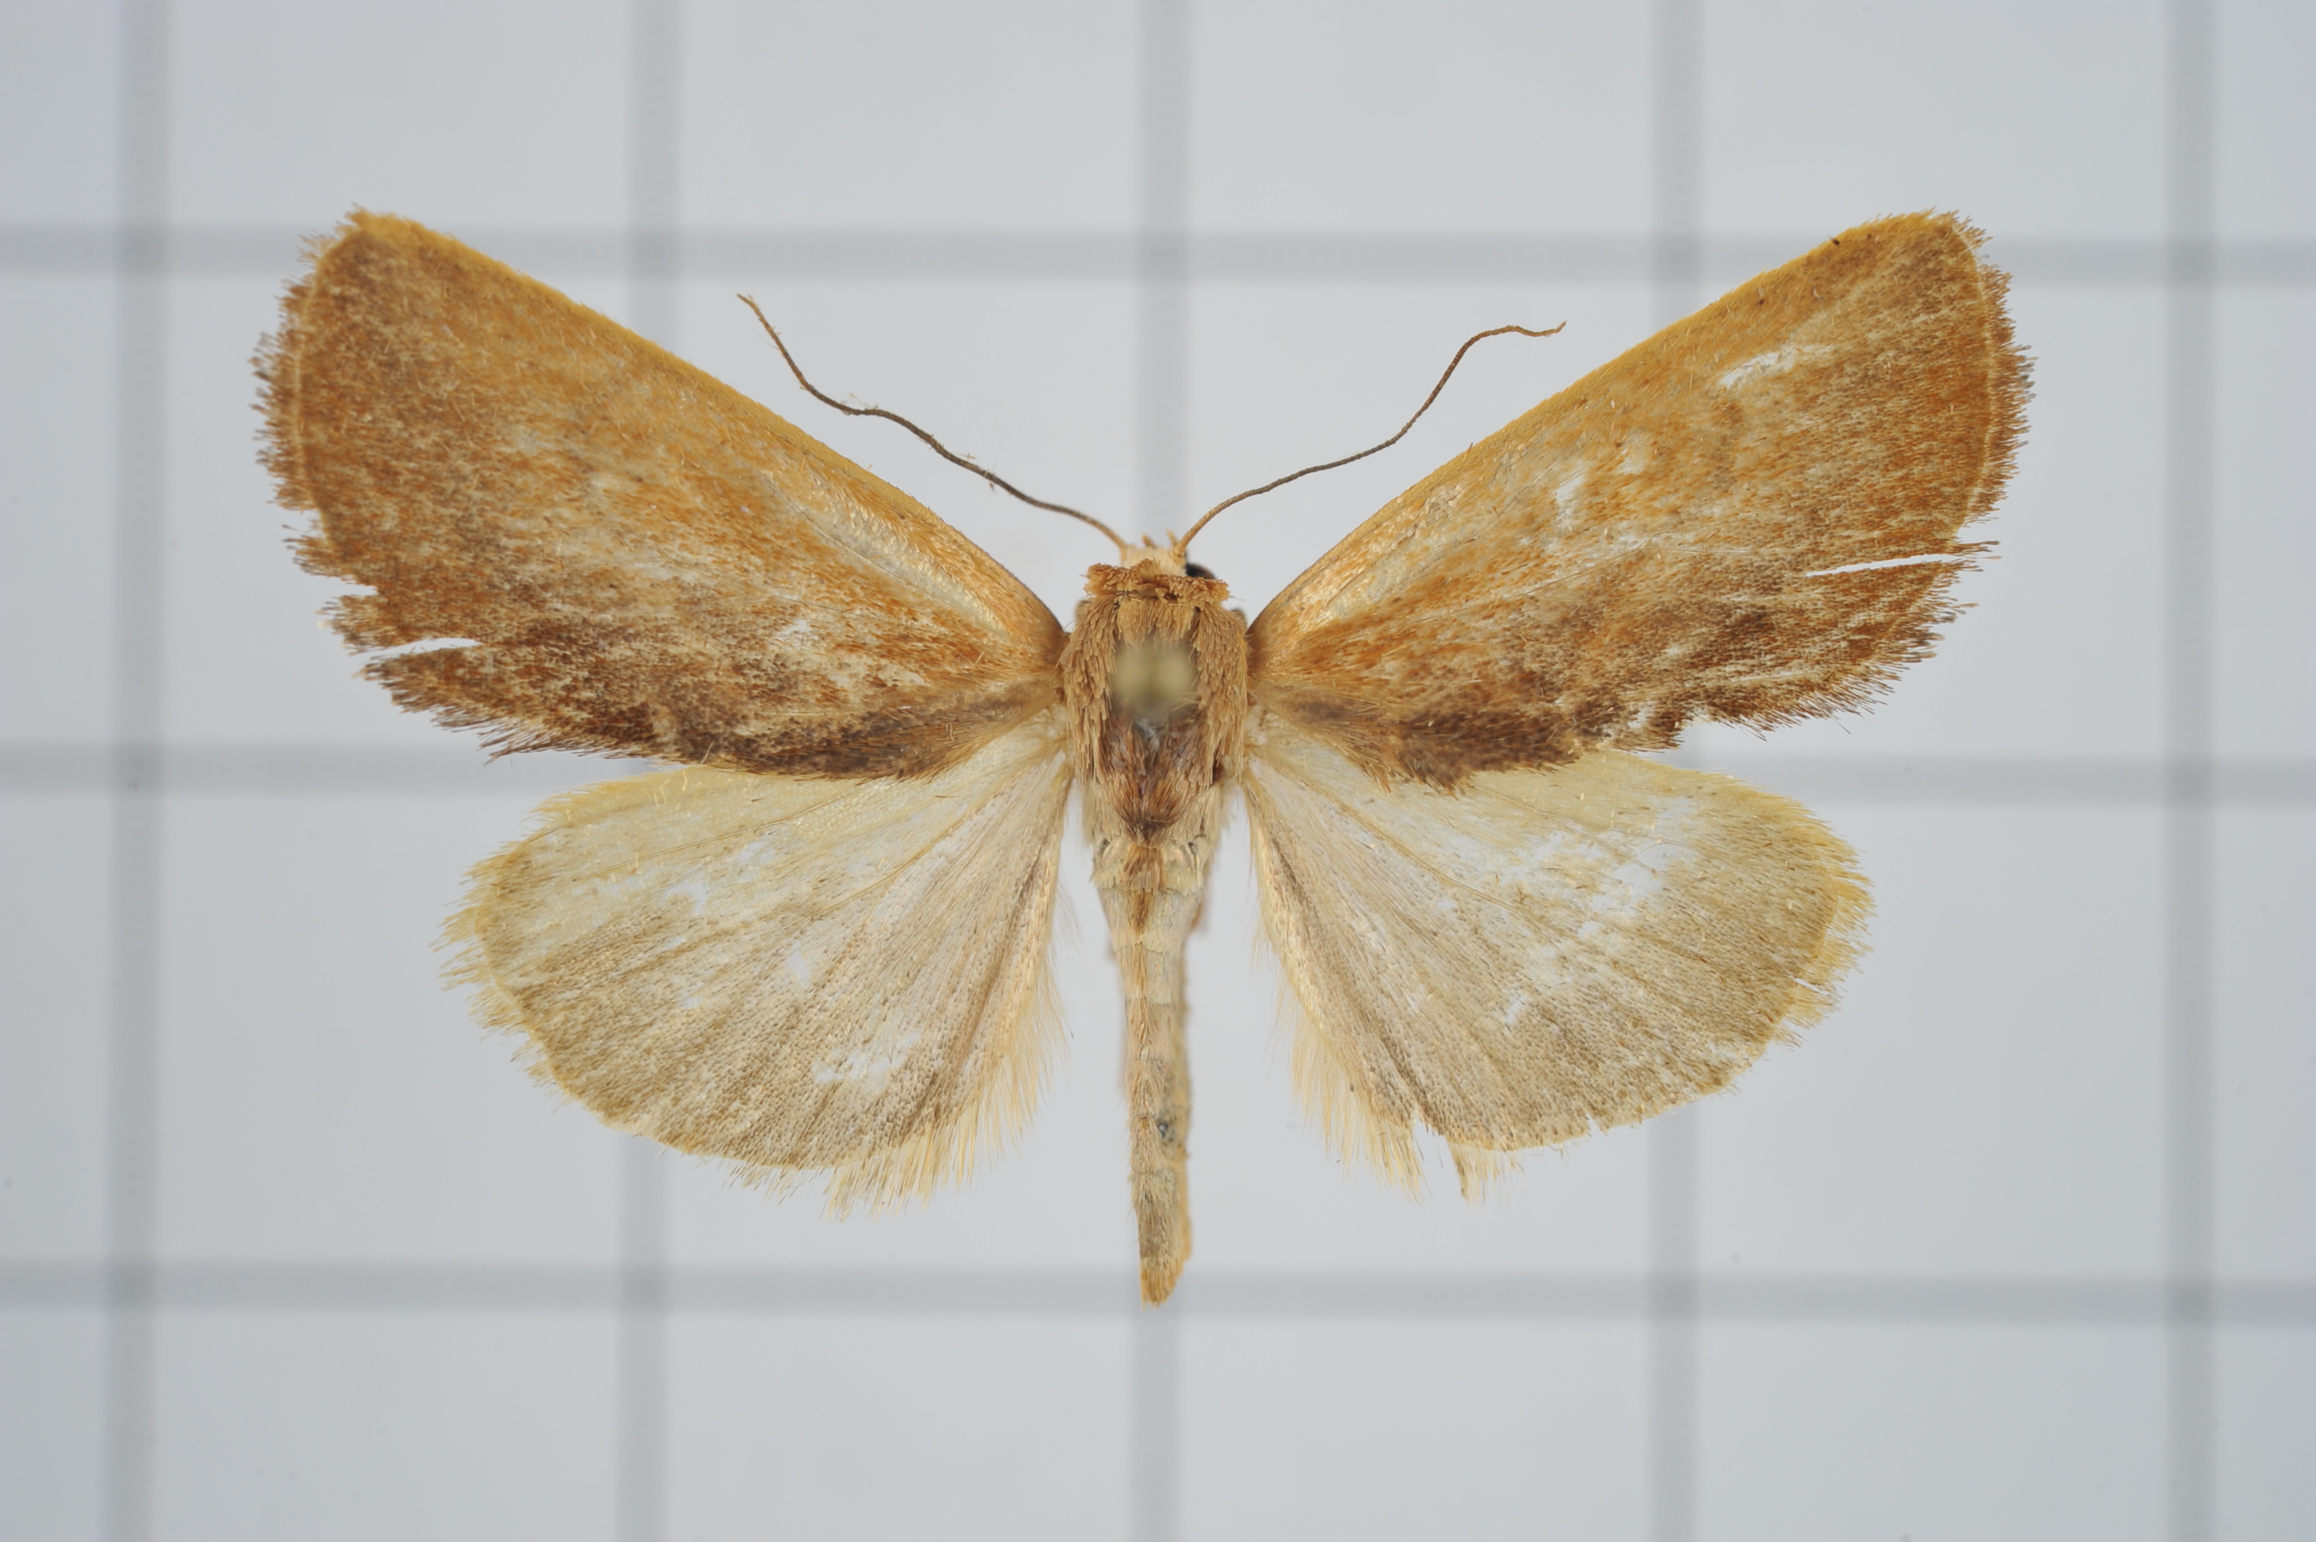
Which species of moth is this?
Iragaodes nobilis
